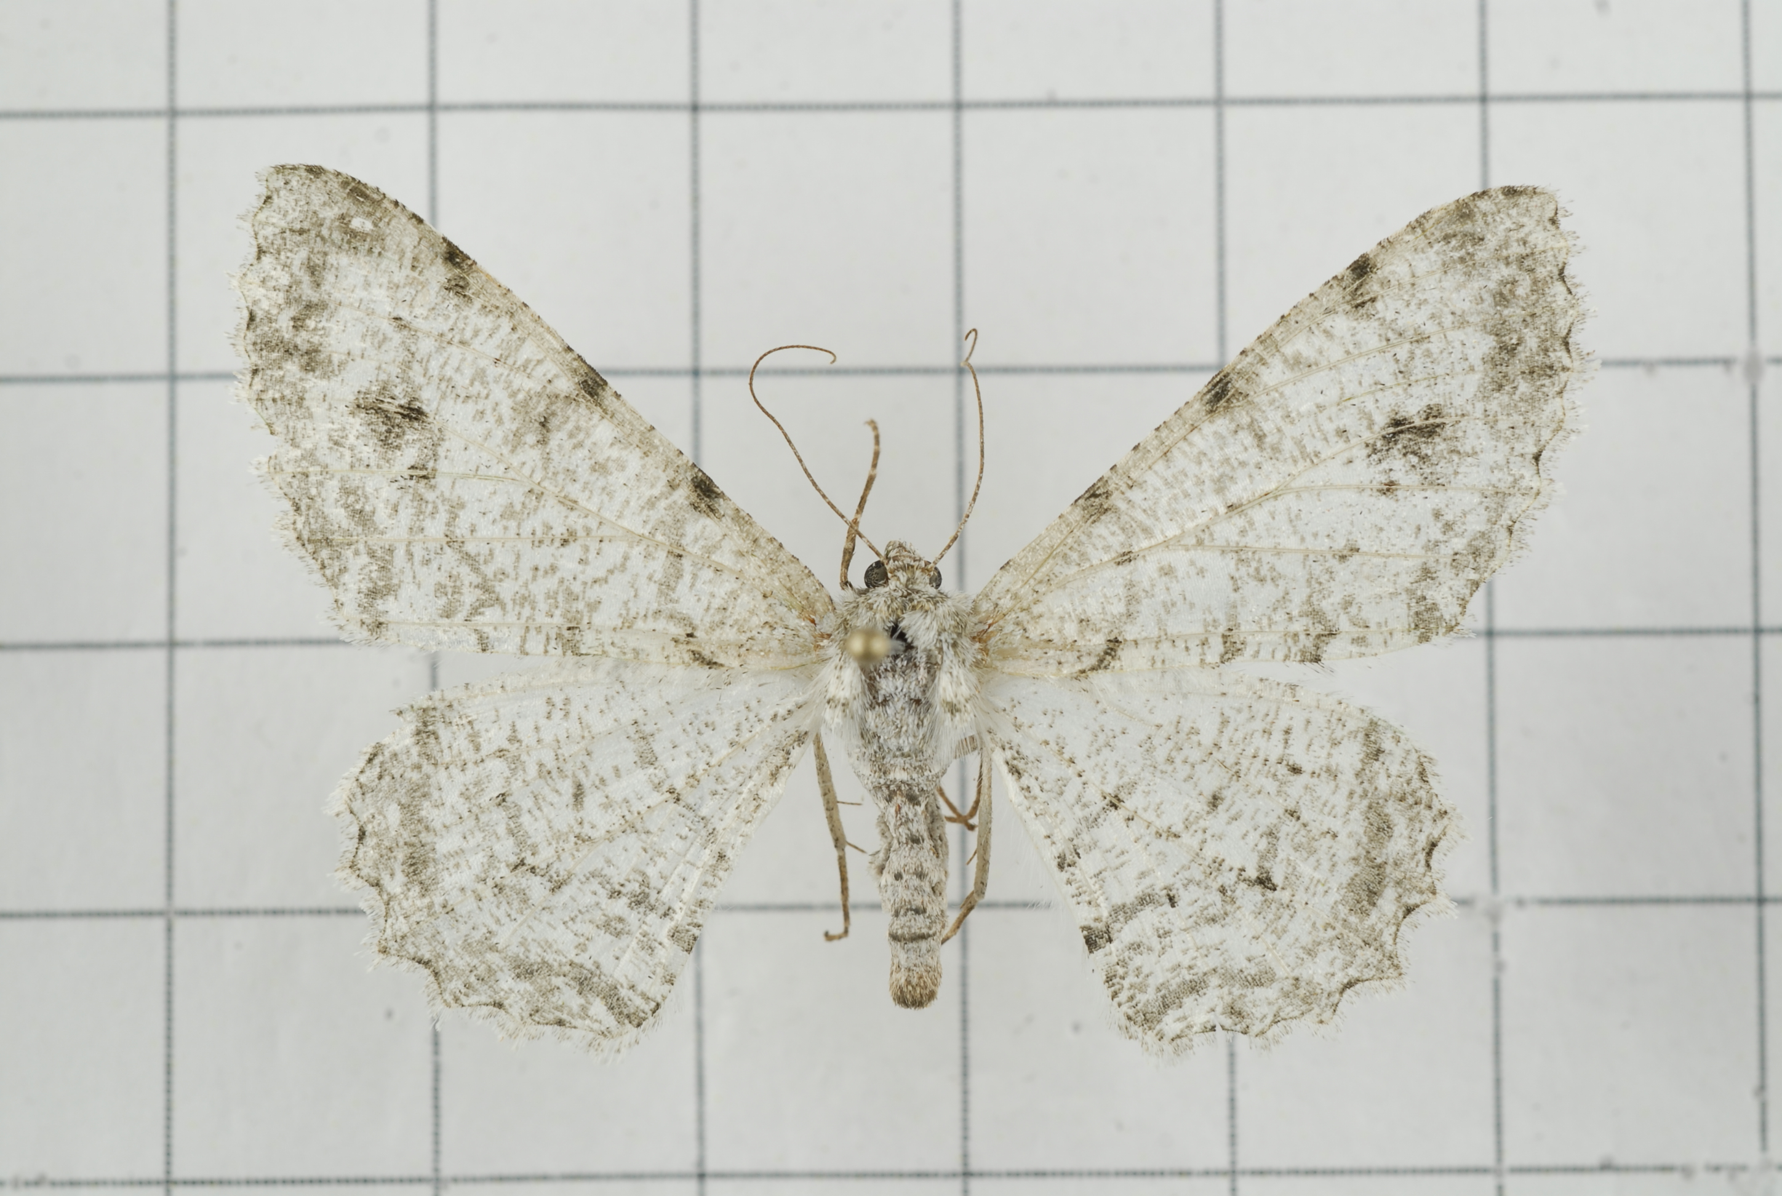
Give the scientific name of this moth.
Lassaba parvalbidaria parvalbidaria
